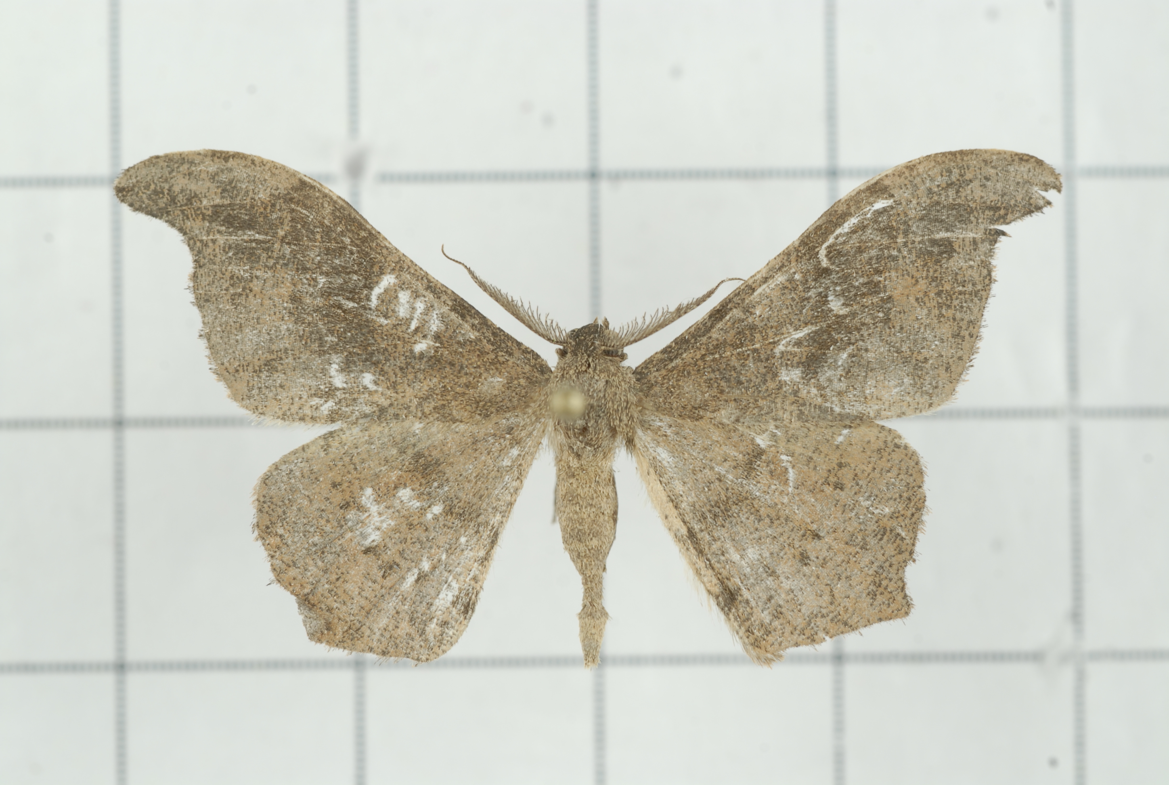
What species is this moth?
Hyposidra talaca talaca
